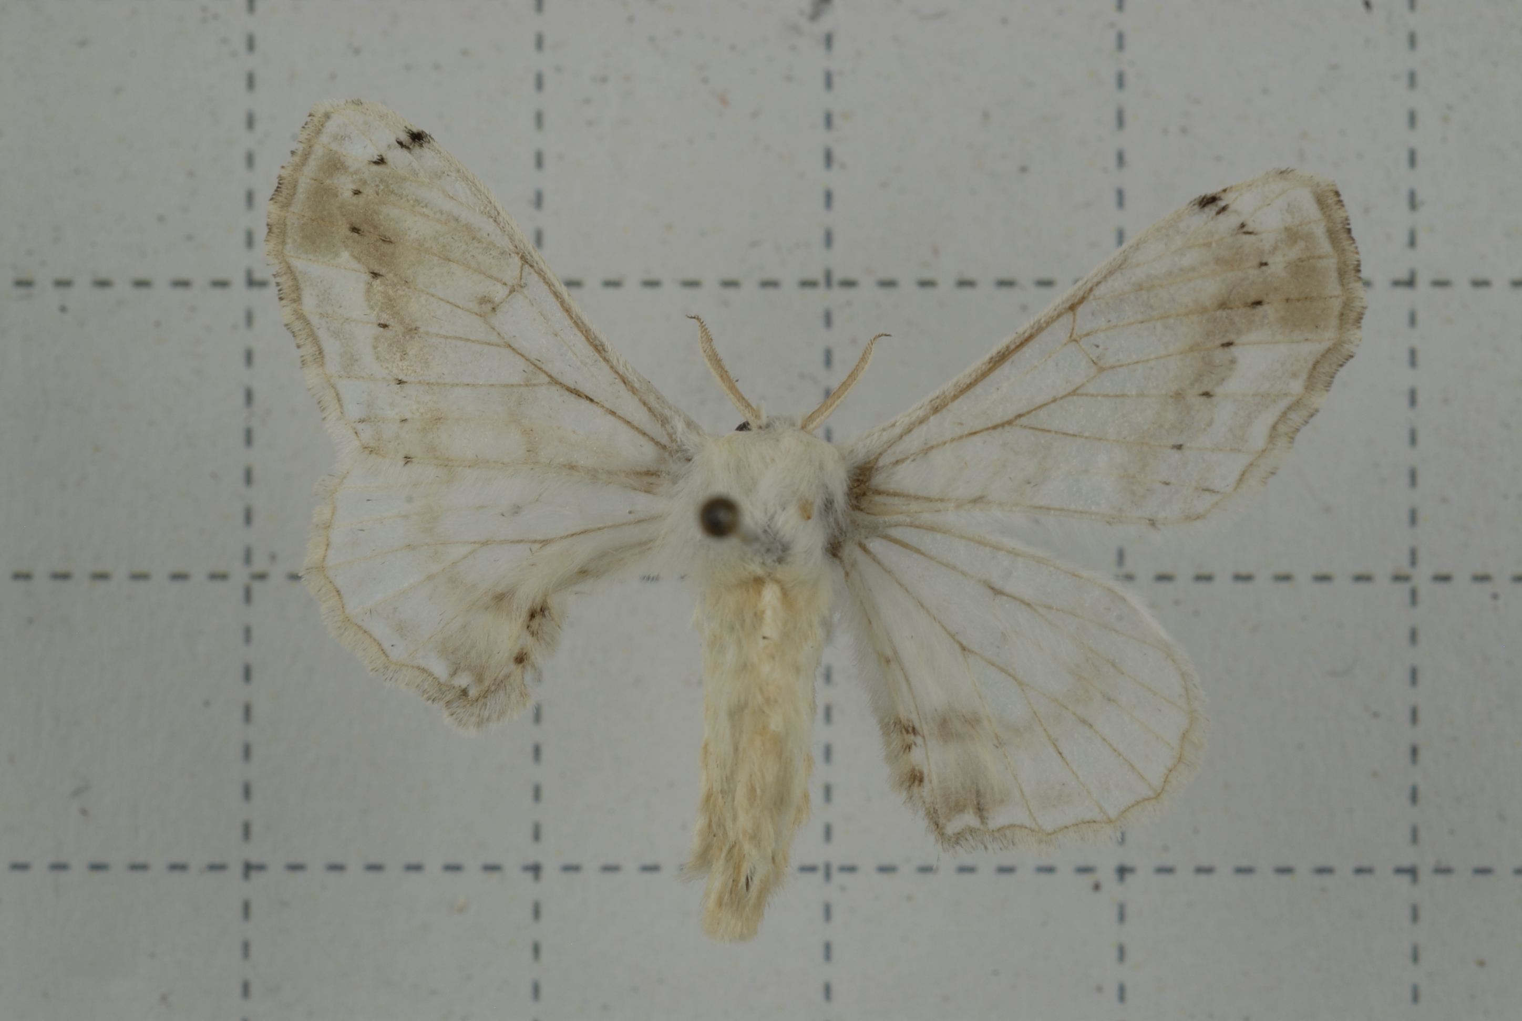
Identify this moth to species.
Ernolatia moorei
